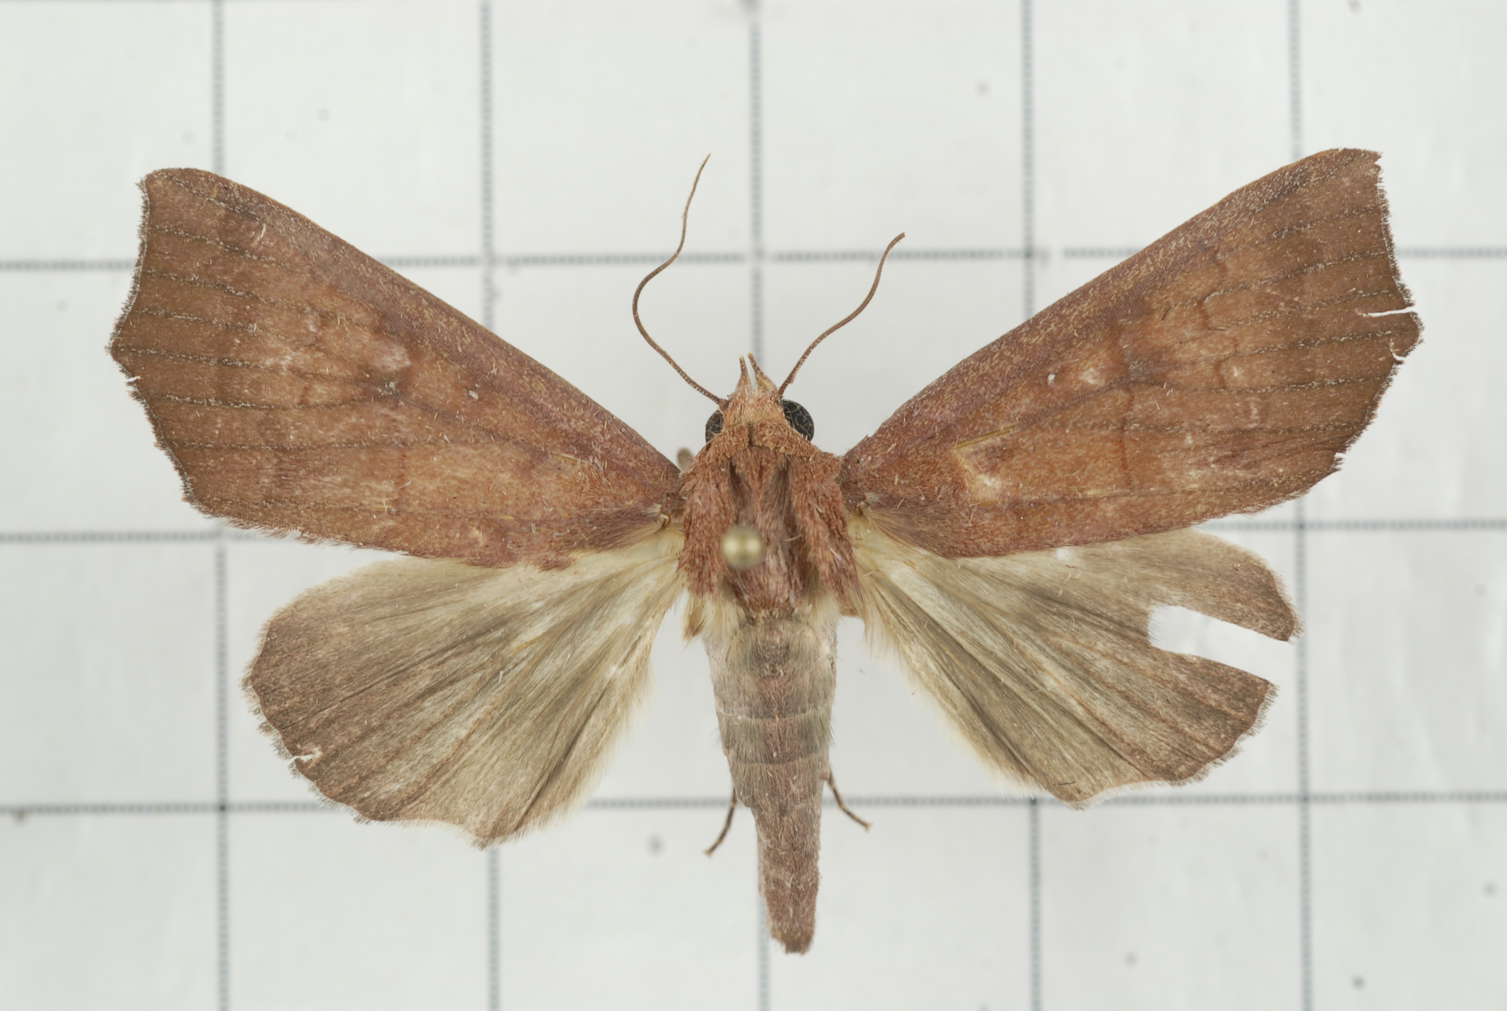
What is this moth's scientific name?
Rusicada privata
